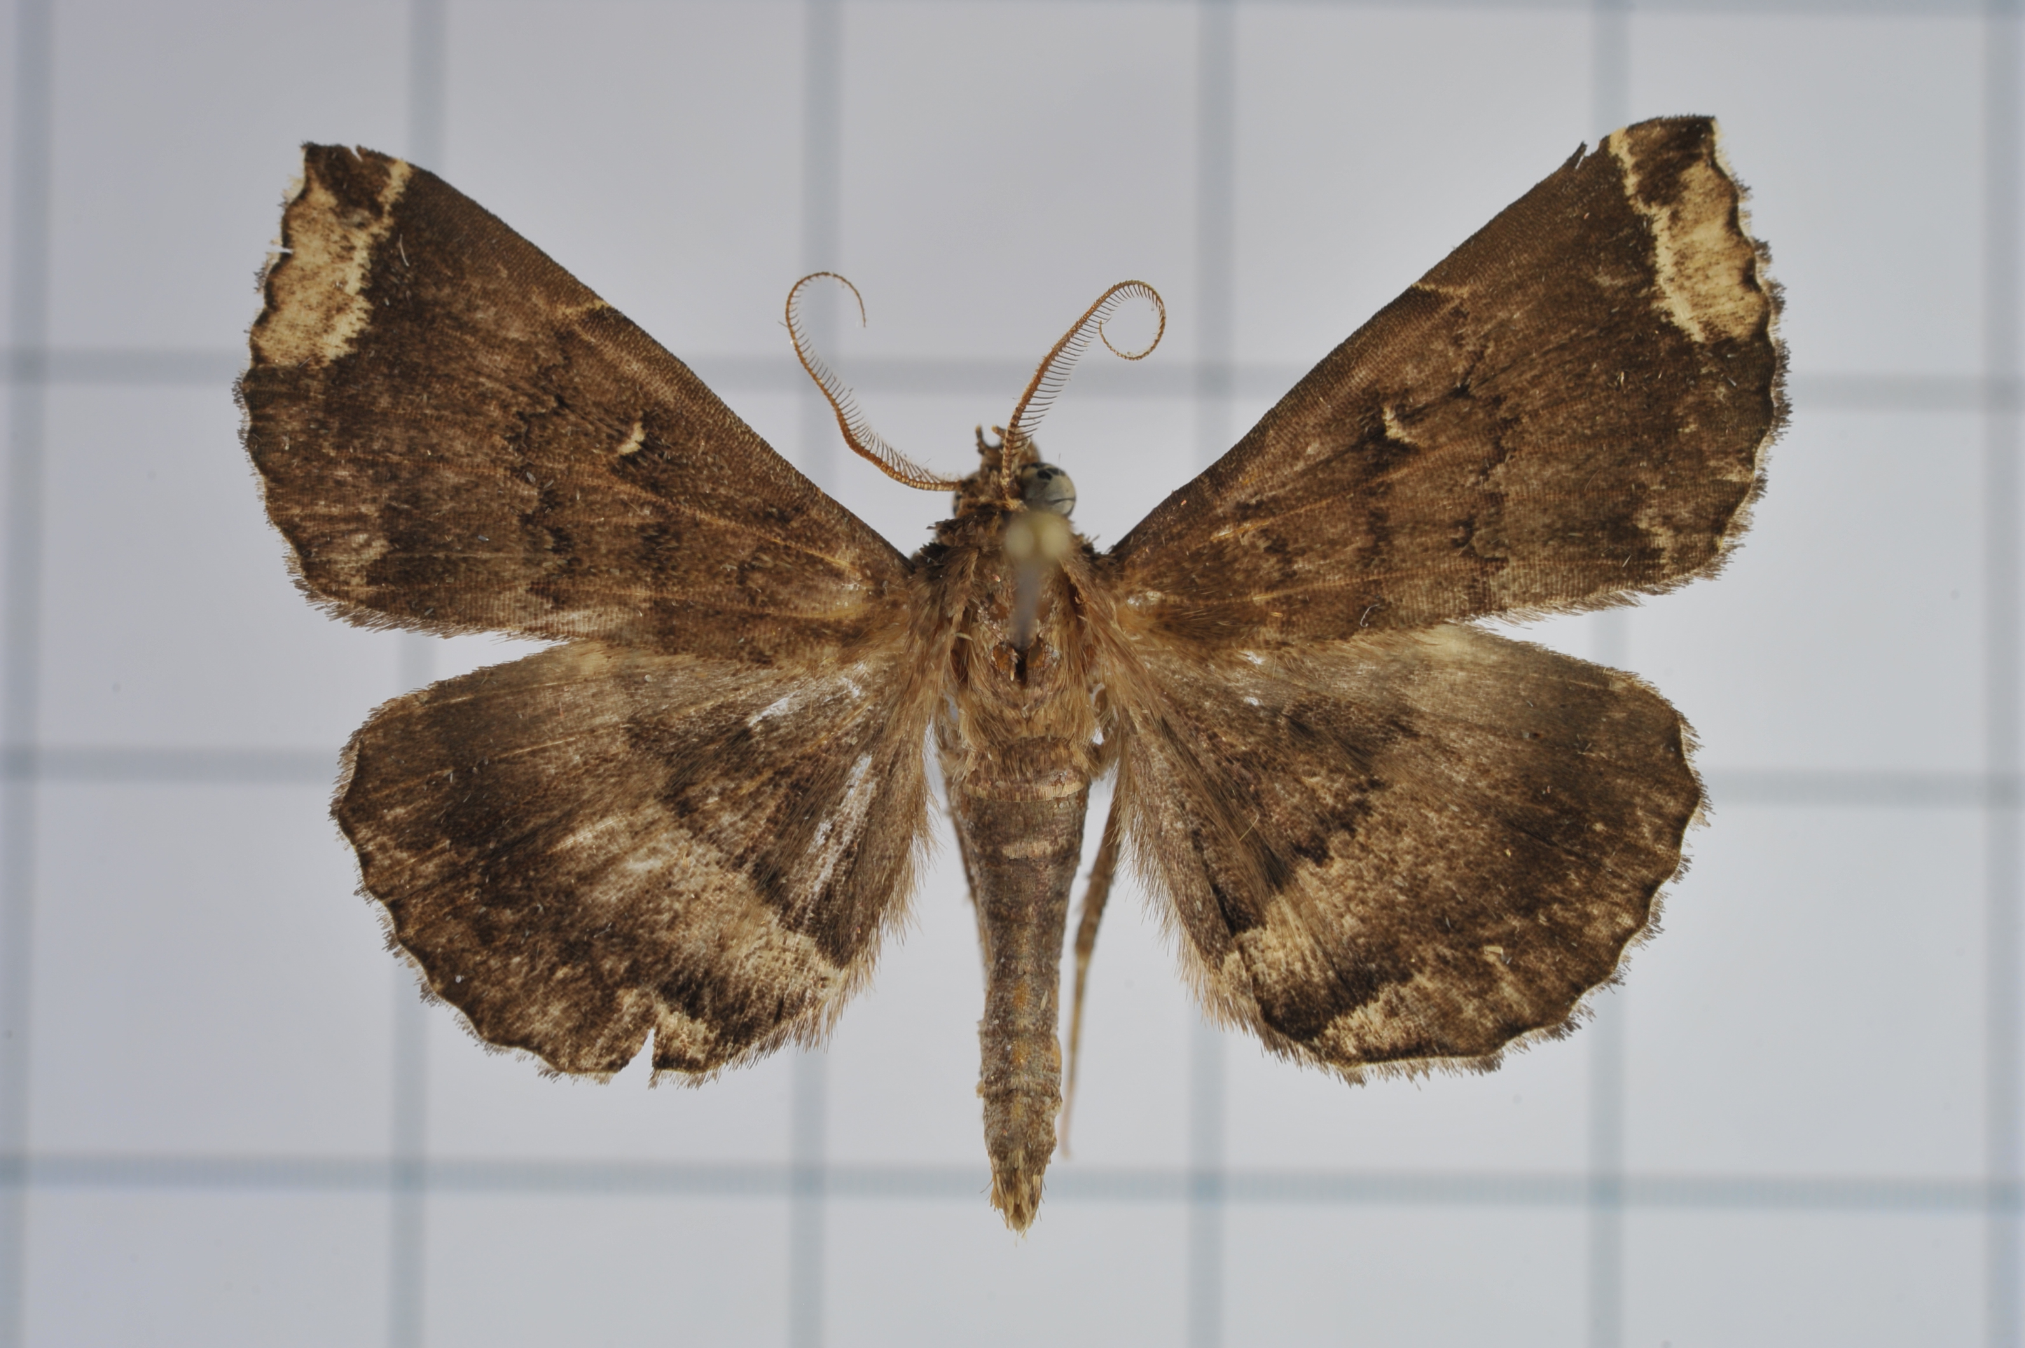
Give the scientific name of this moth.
Adrapsa quadrilinealis
